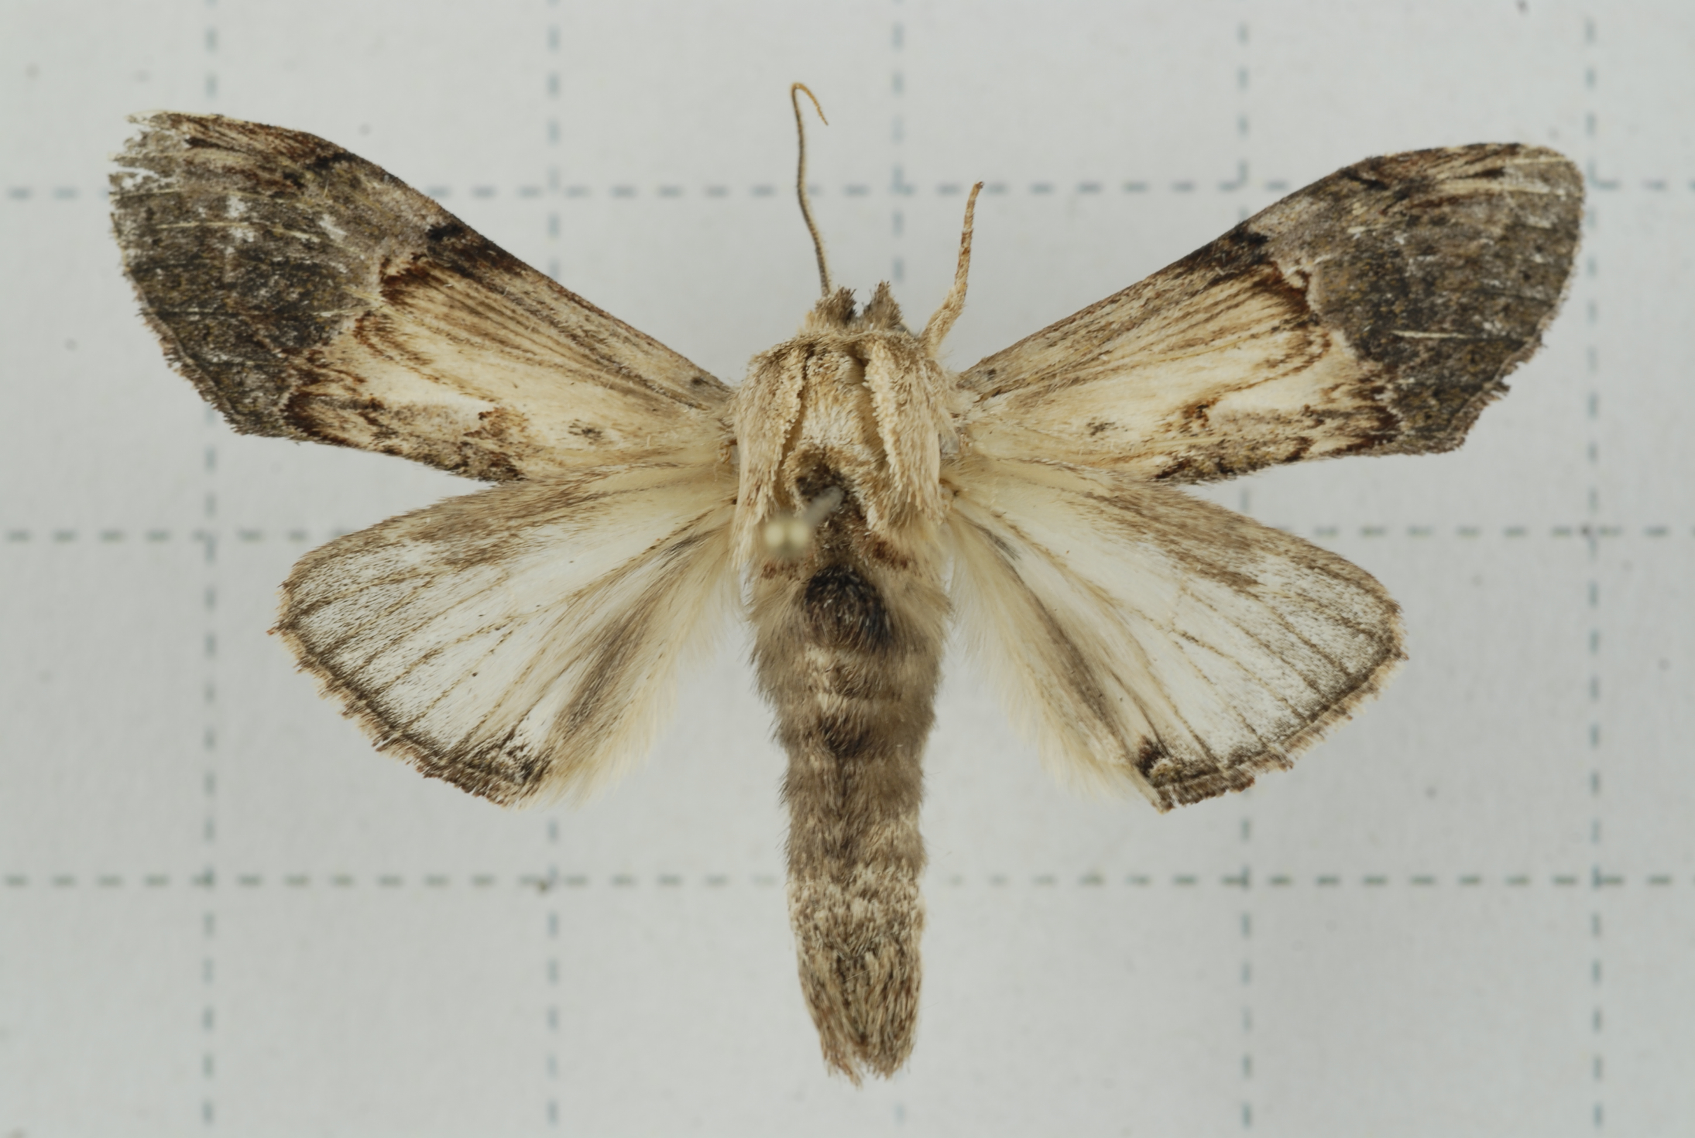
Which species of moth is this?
Chadisra bipartita
